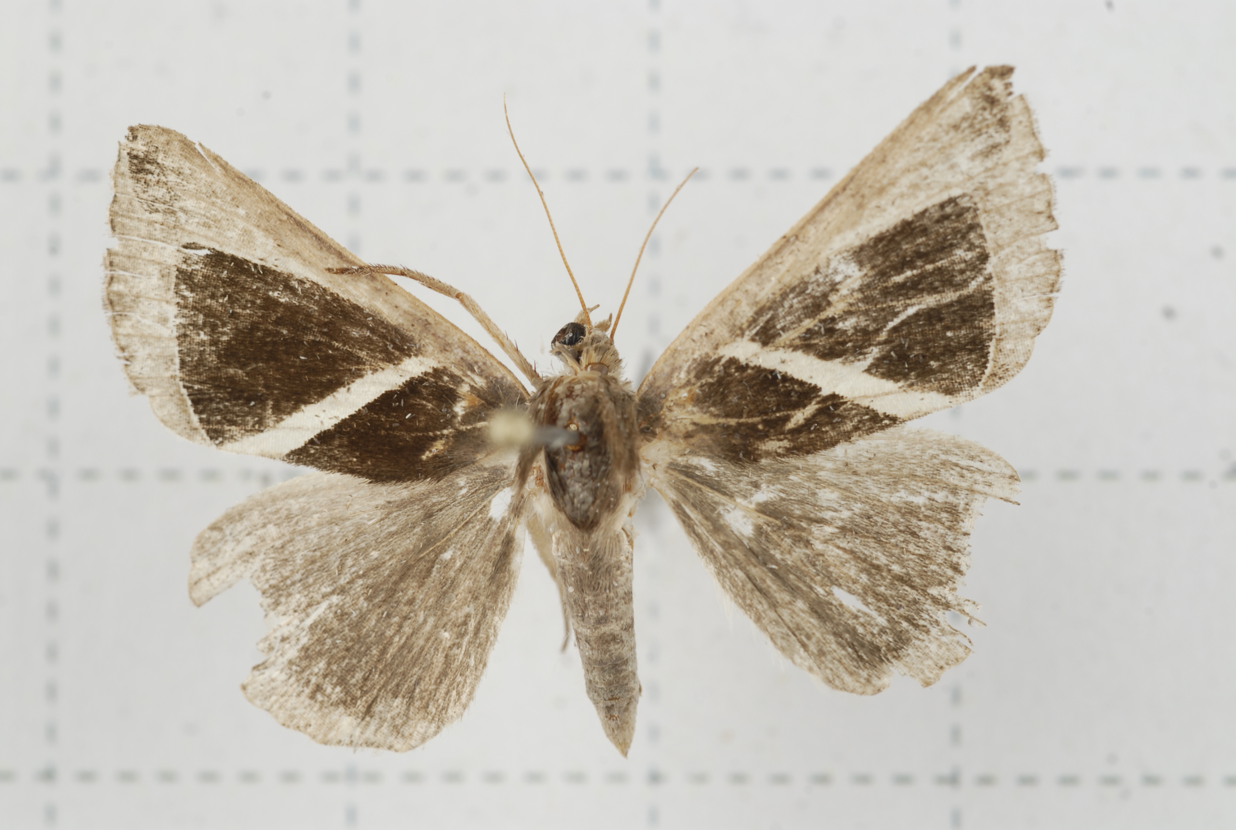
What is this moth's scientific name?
Chalciope mygdon
